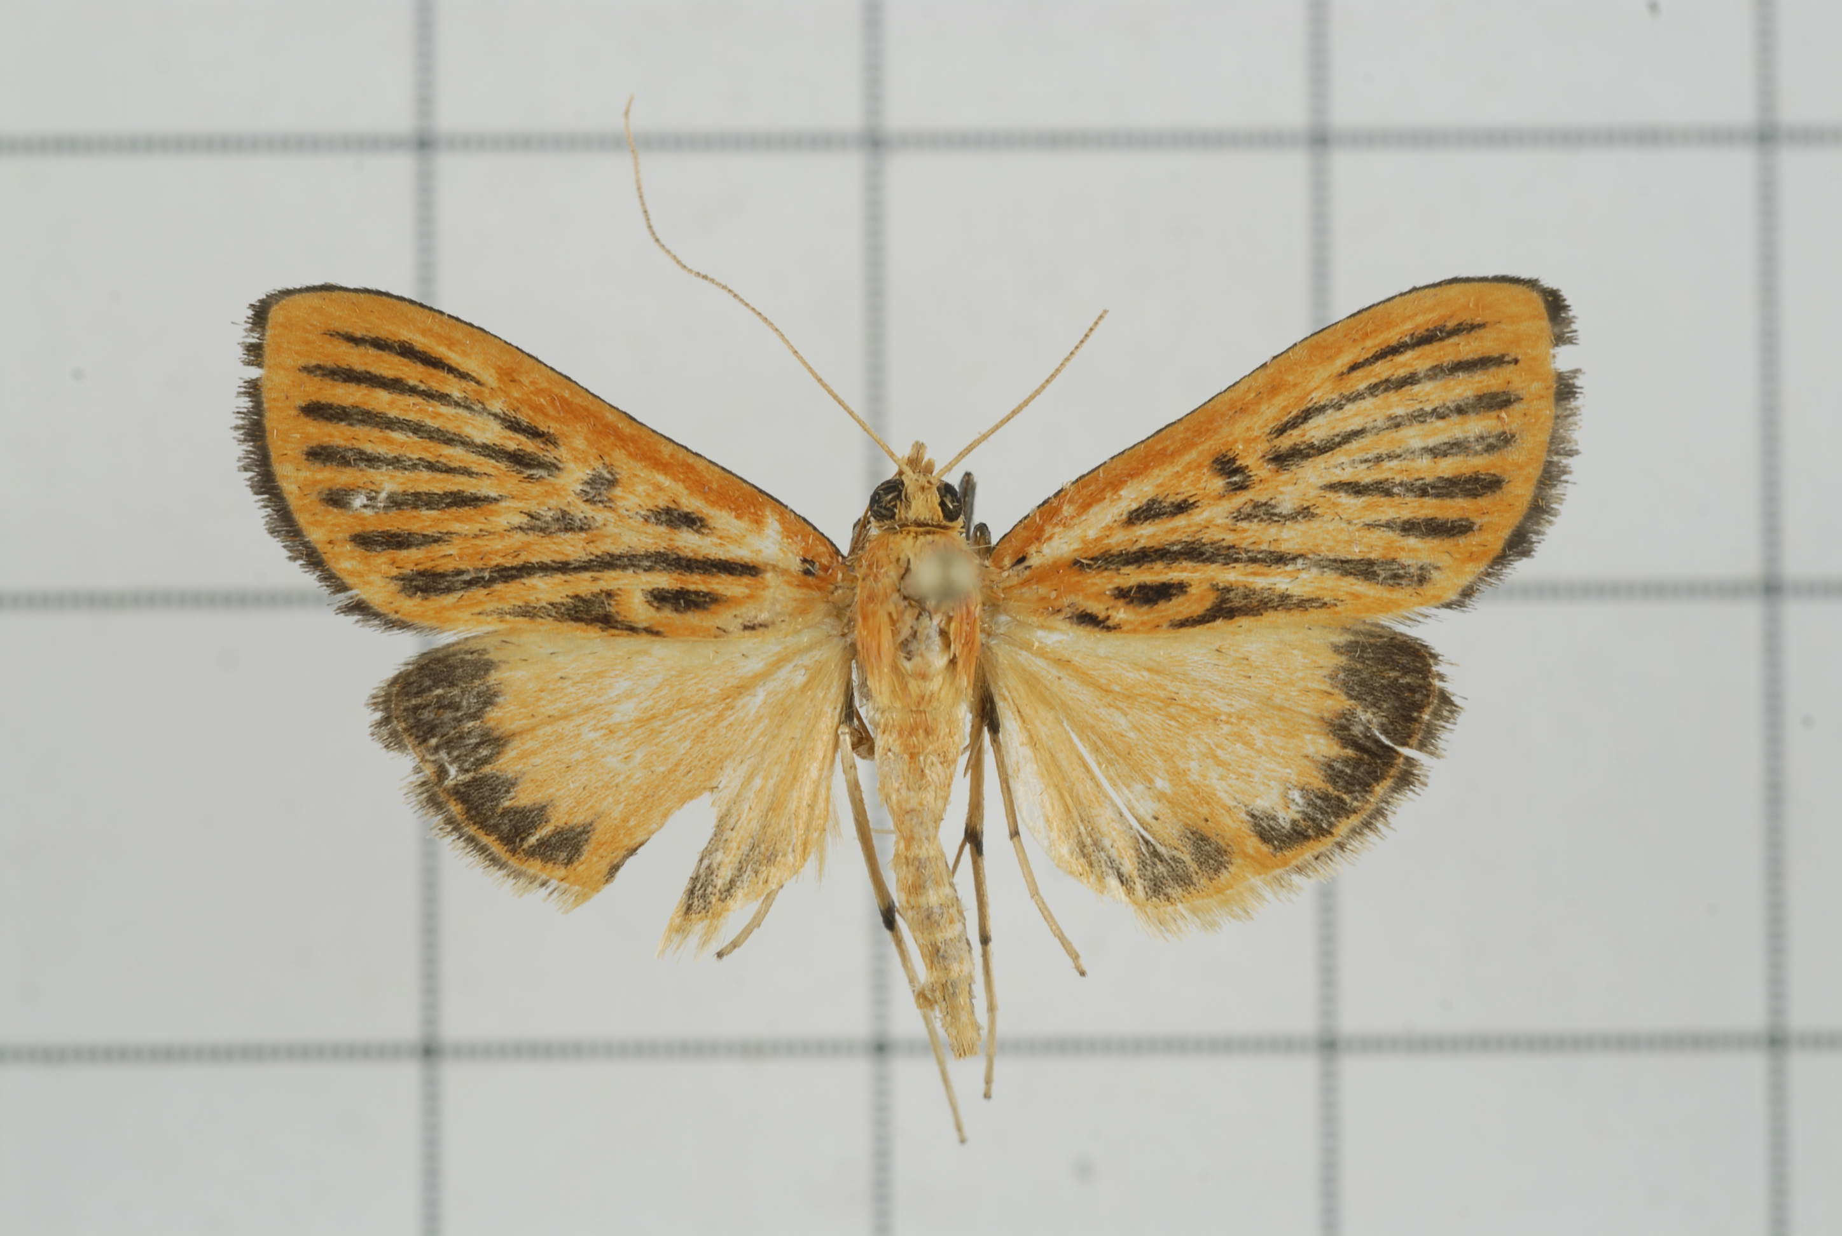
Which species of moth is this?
Tyspanodes striata
